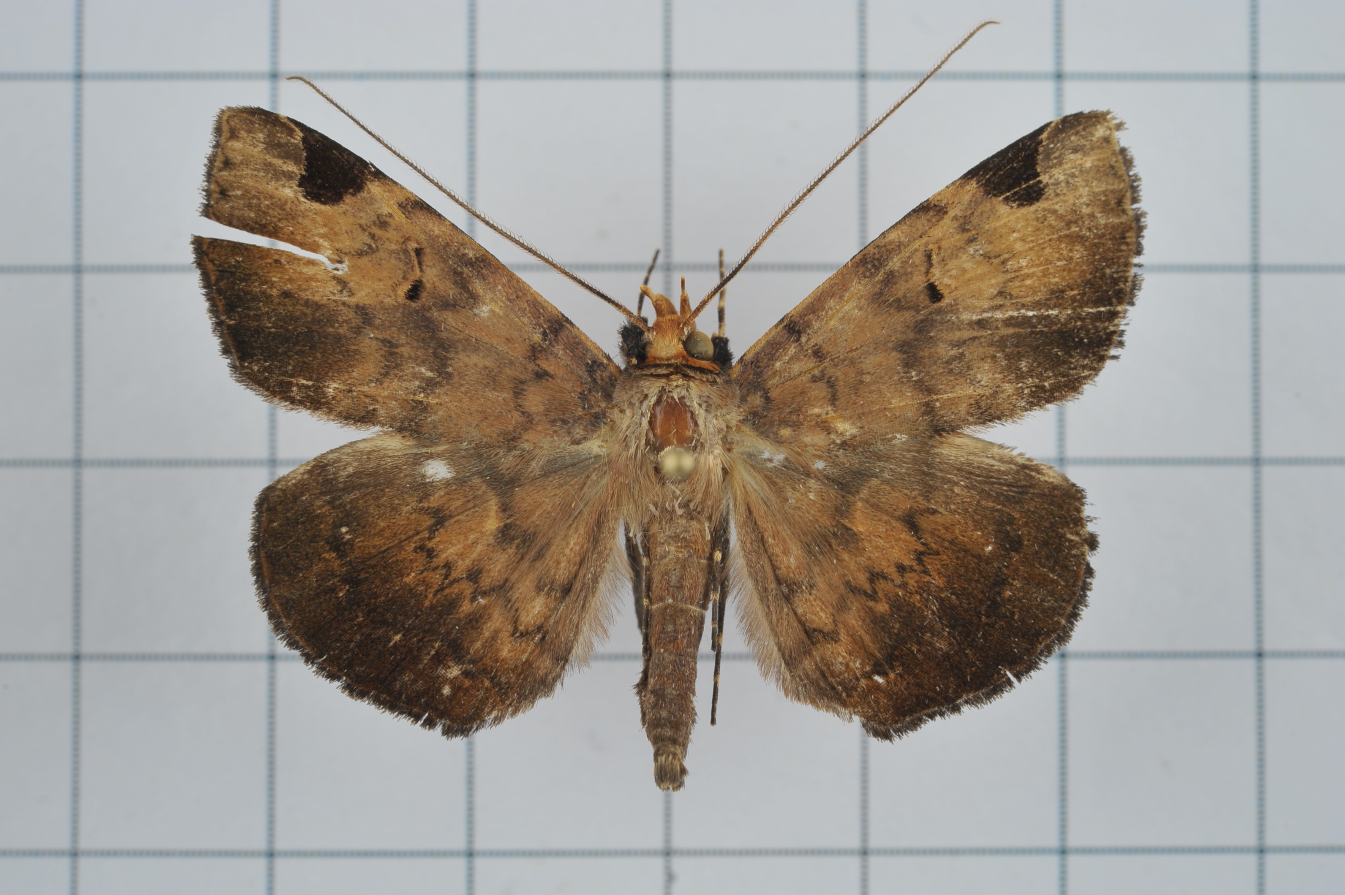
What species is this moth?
Mecodina praecipua
